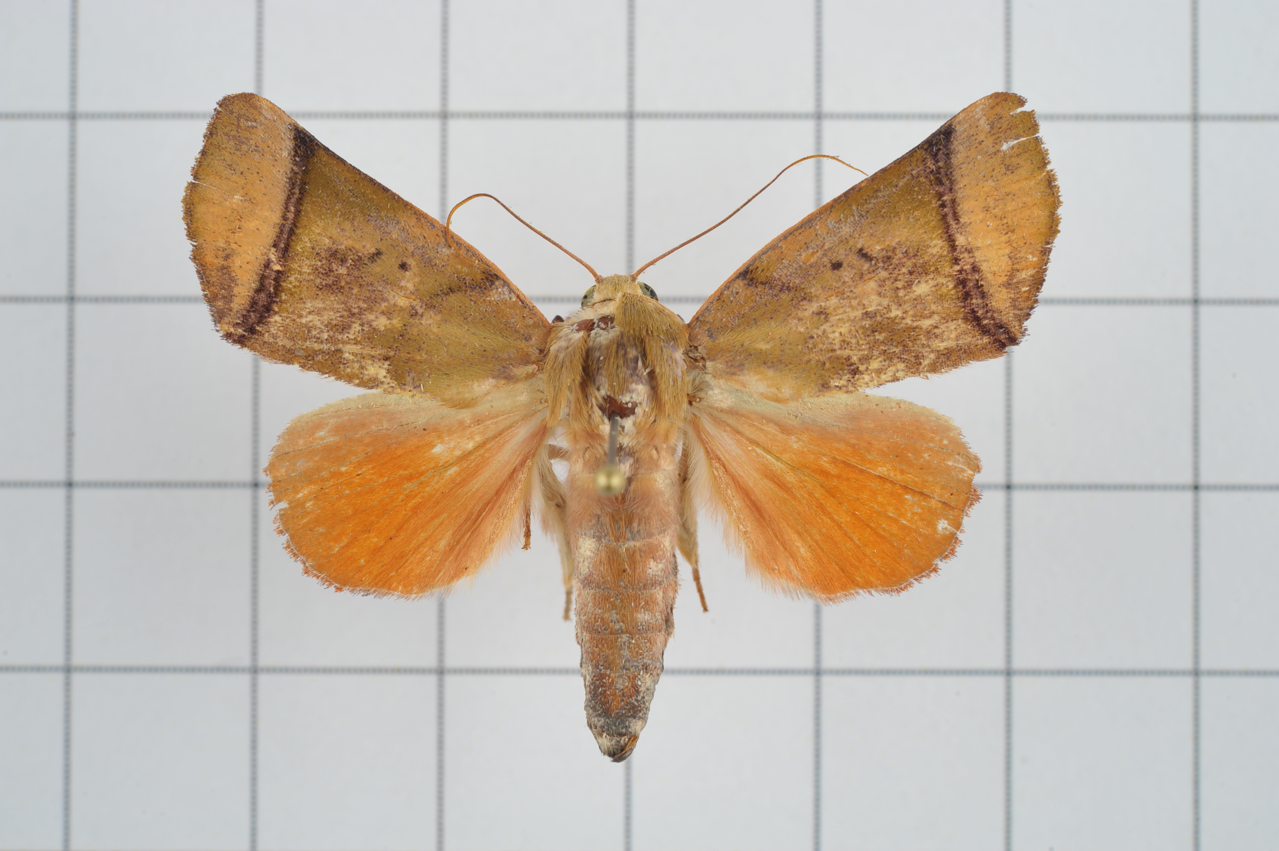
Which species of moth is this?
Carea varipes varipes
